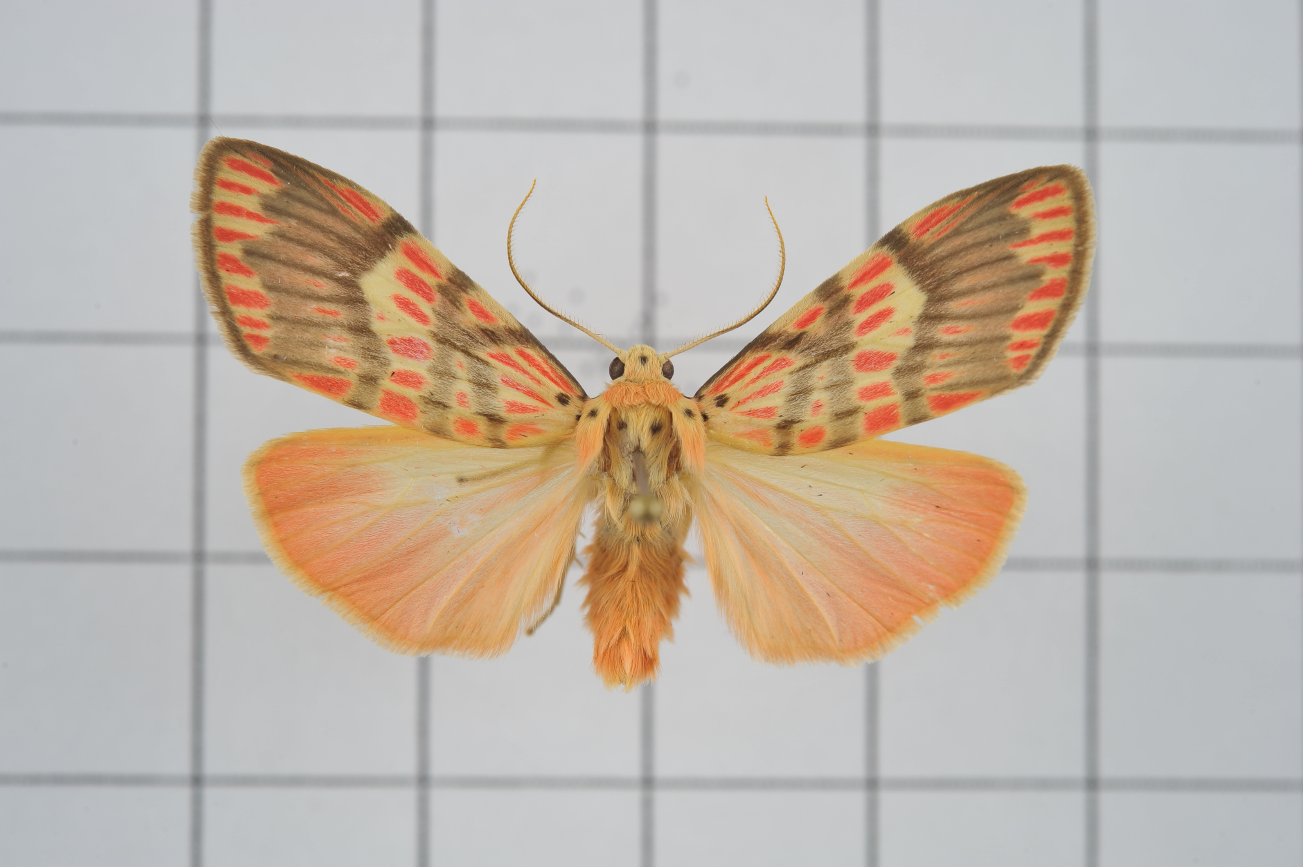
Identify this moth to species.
Barsine fuscozonata
